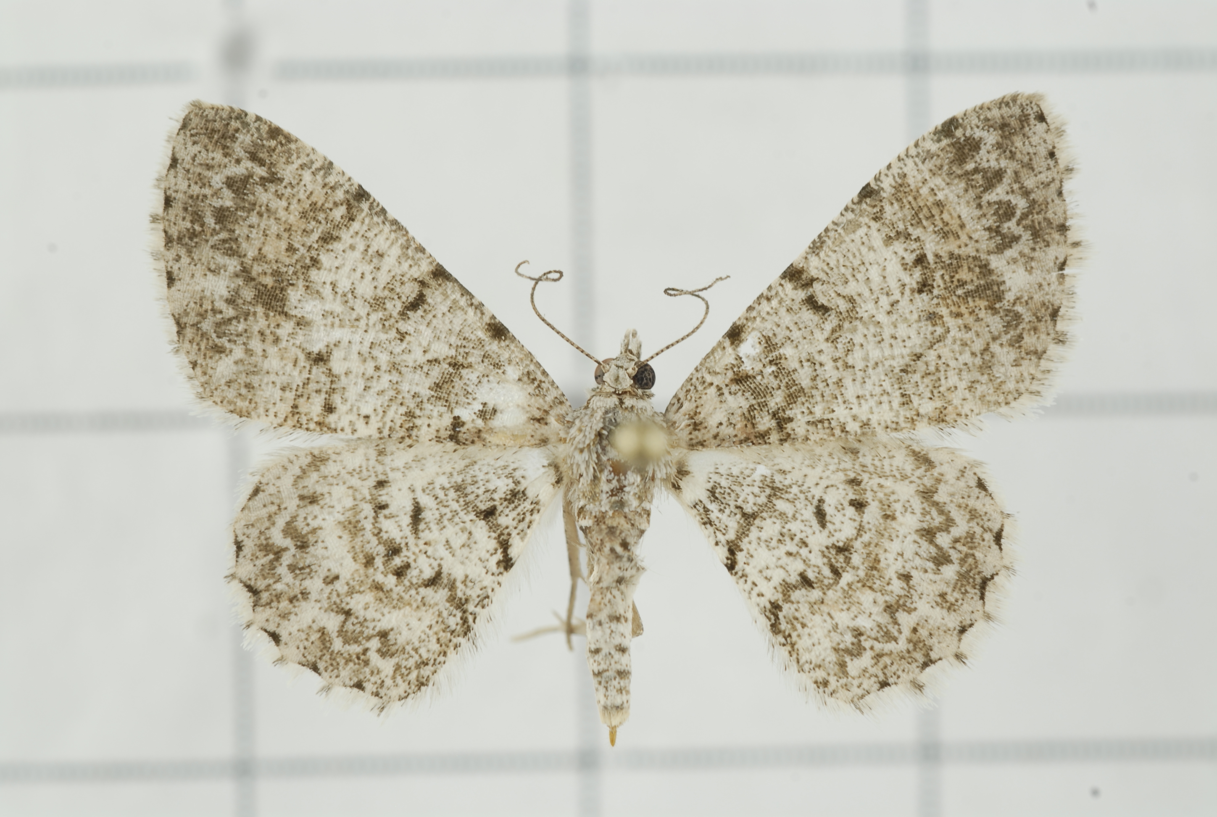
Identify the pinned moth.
Myrioblephara simplaria simplaria
